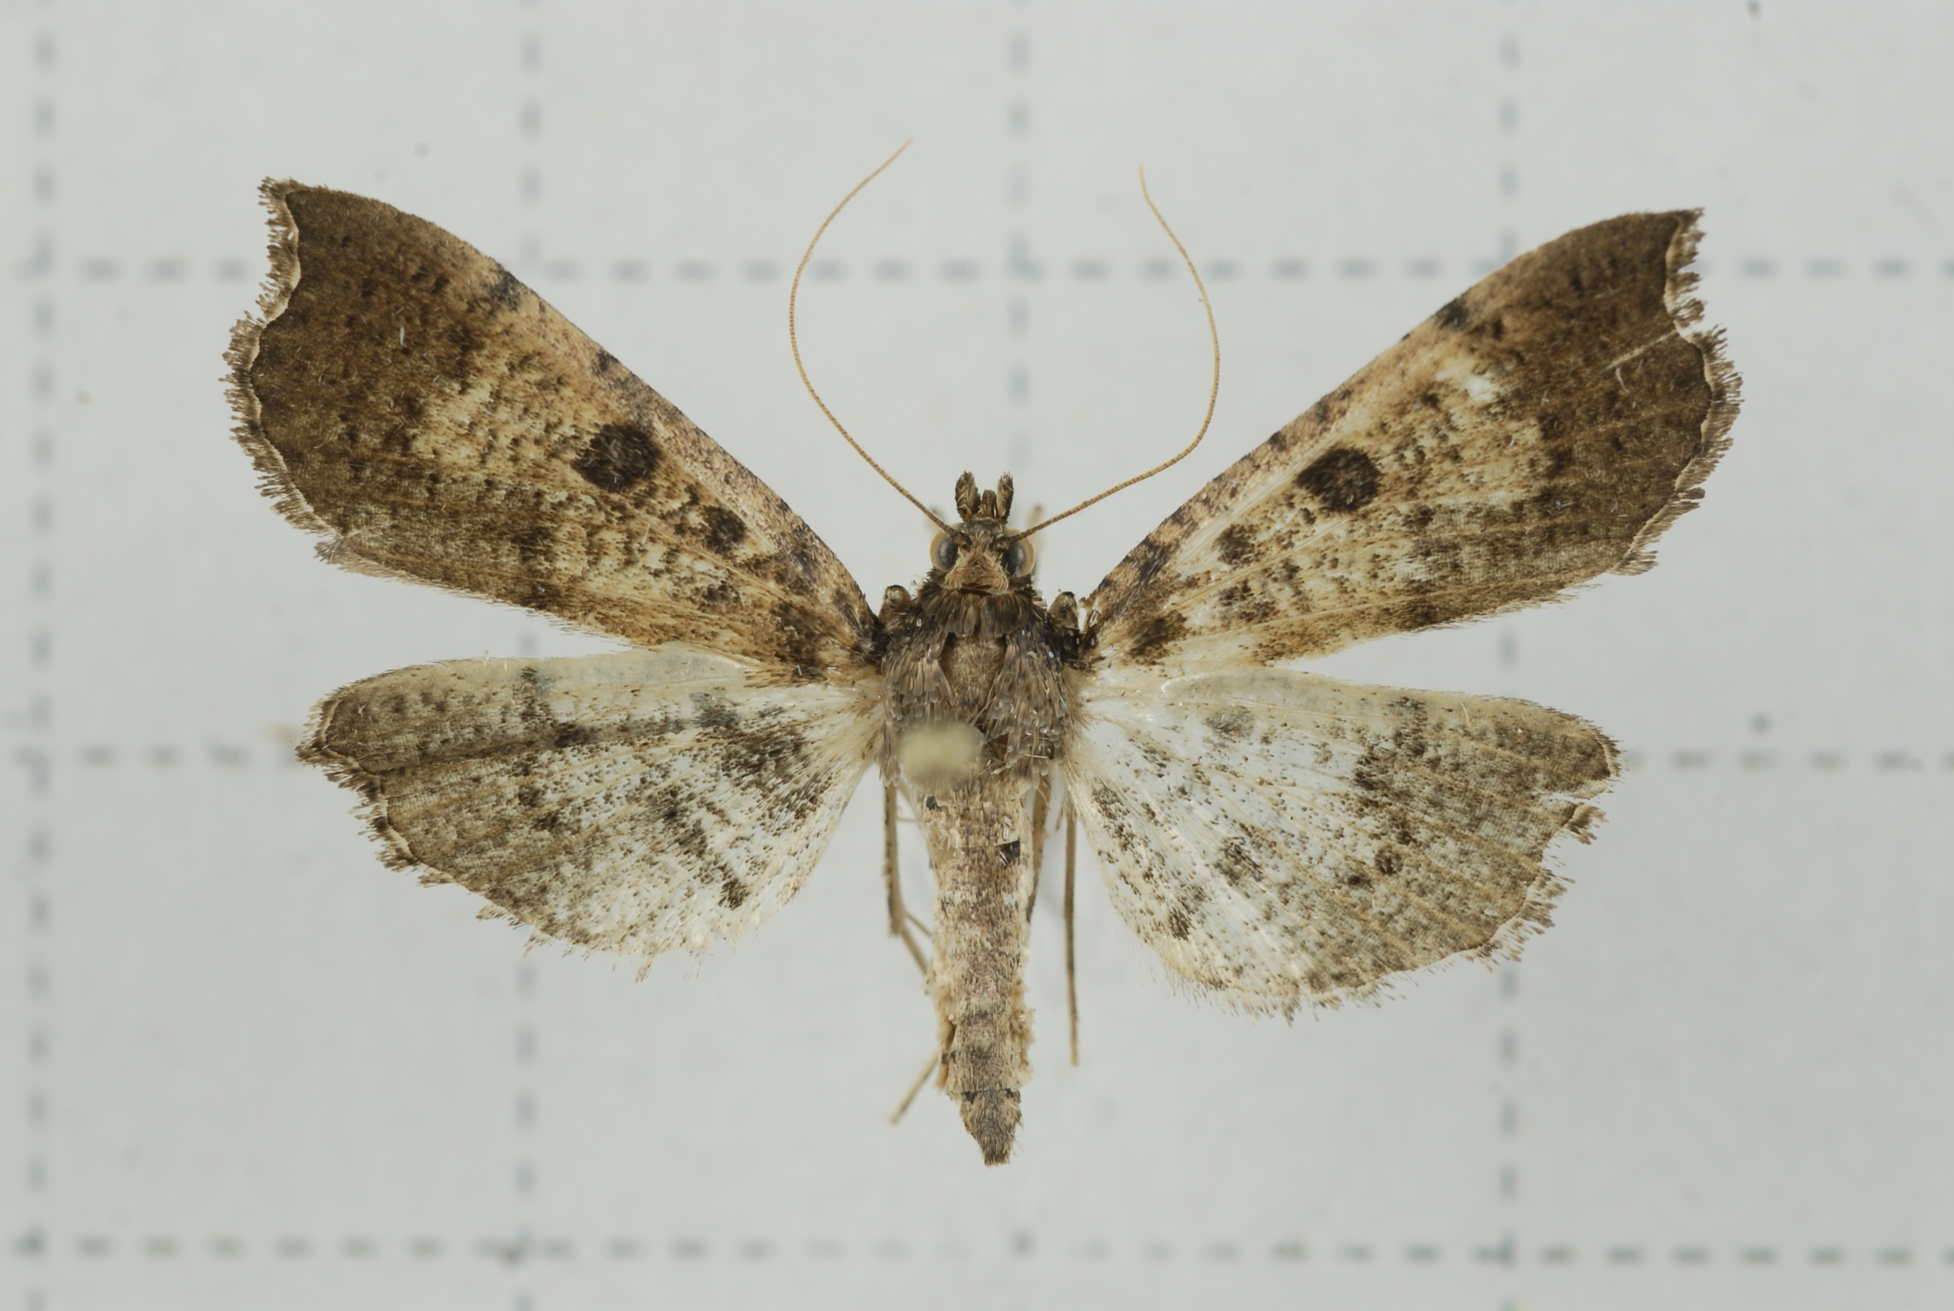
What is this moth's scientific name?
Ceratarcha umbrosa
